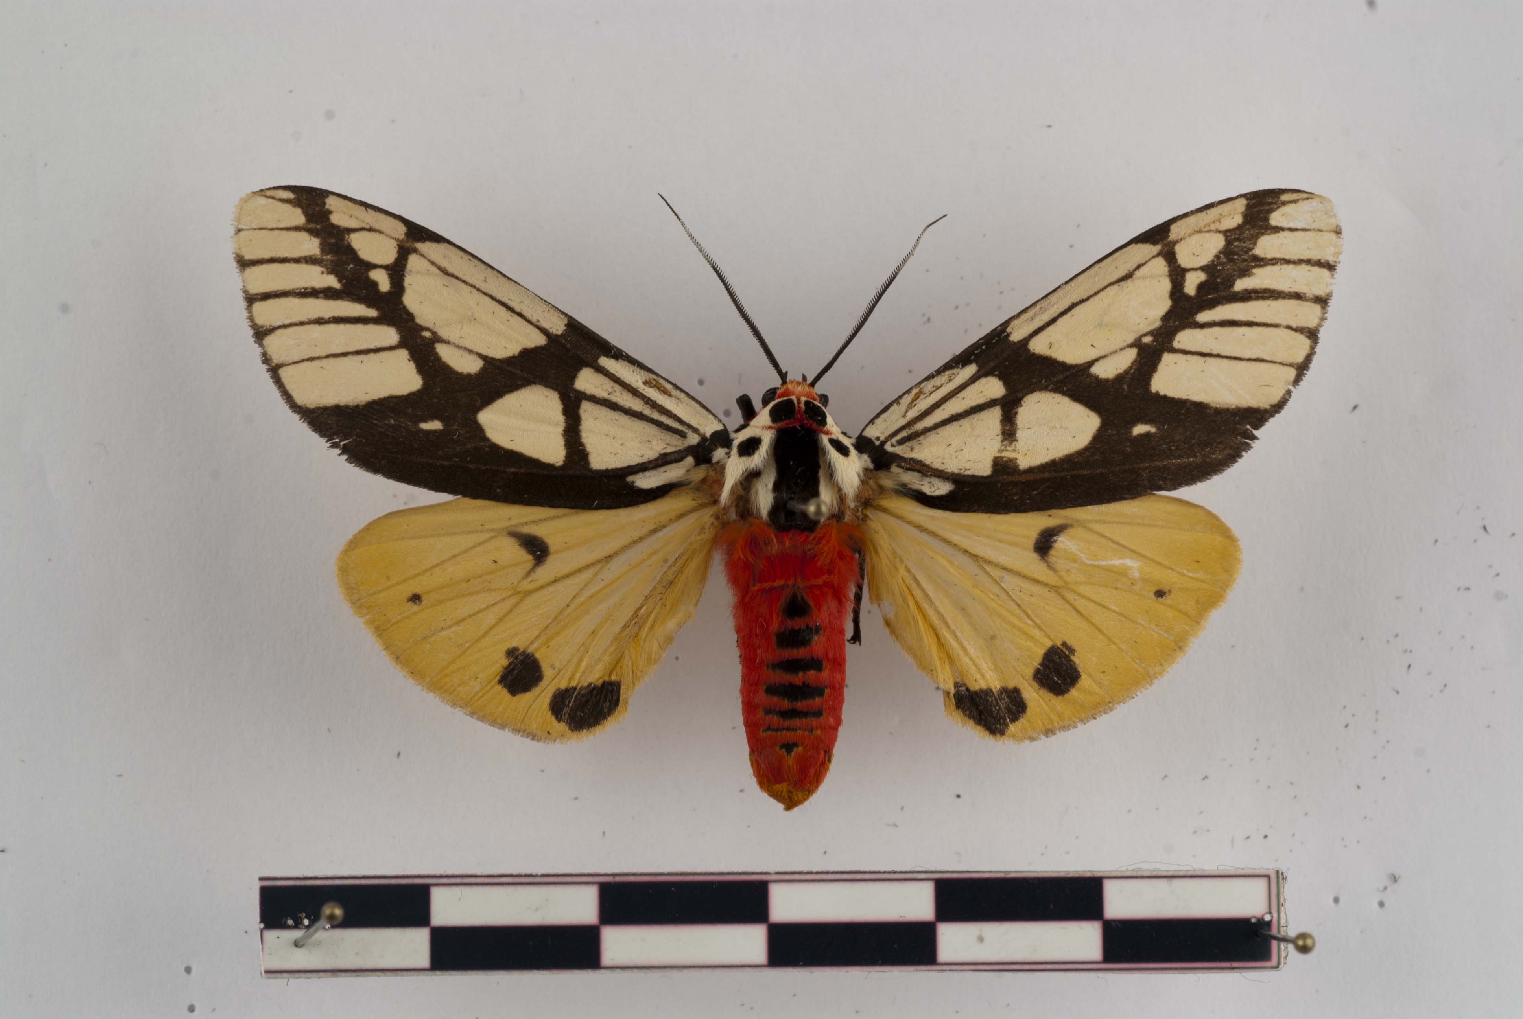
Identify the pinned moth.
Areas galactina formosana
